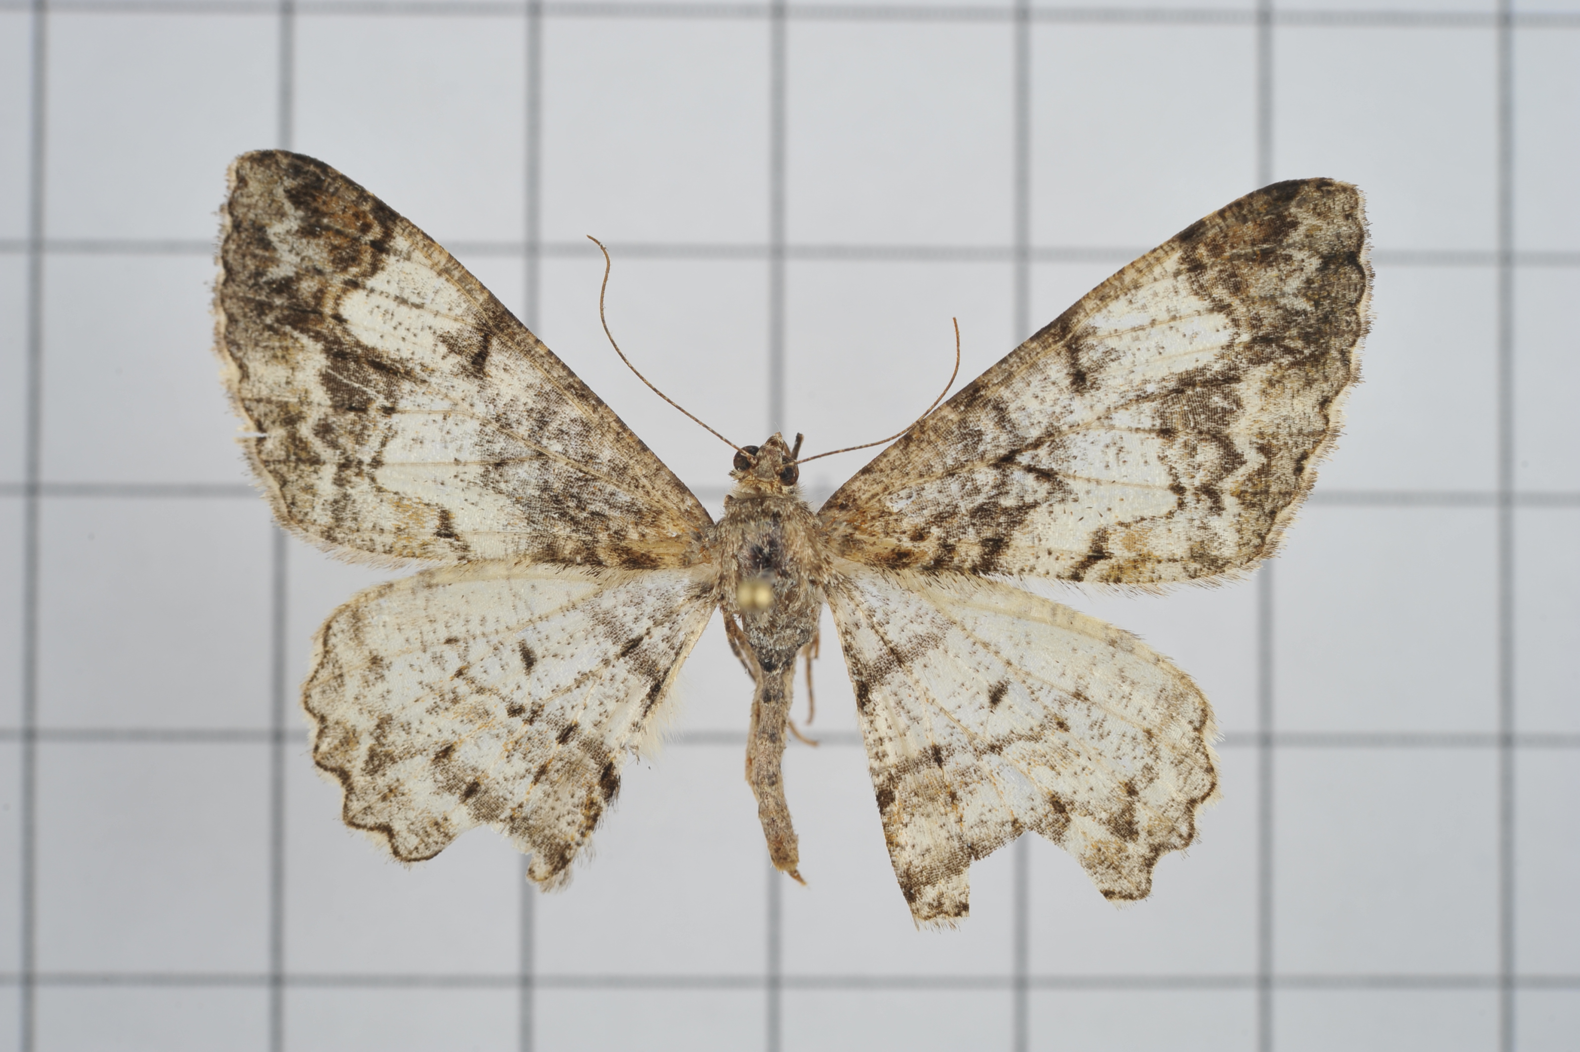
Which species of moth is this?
Alcis admissaria undularia
